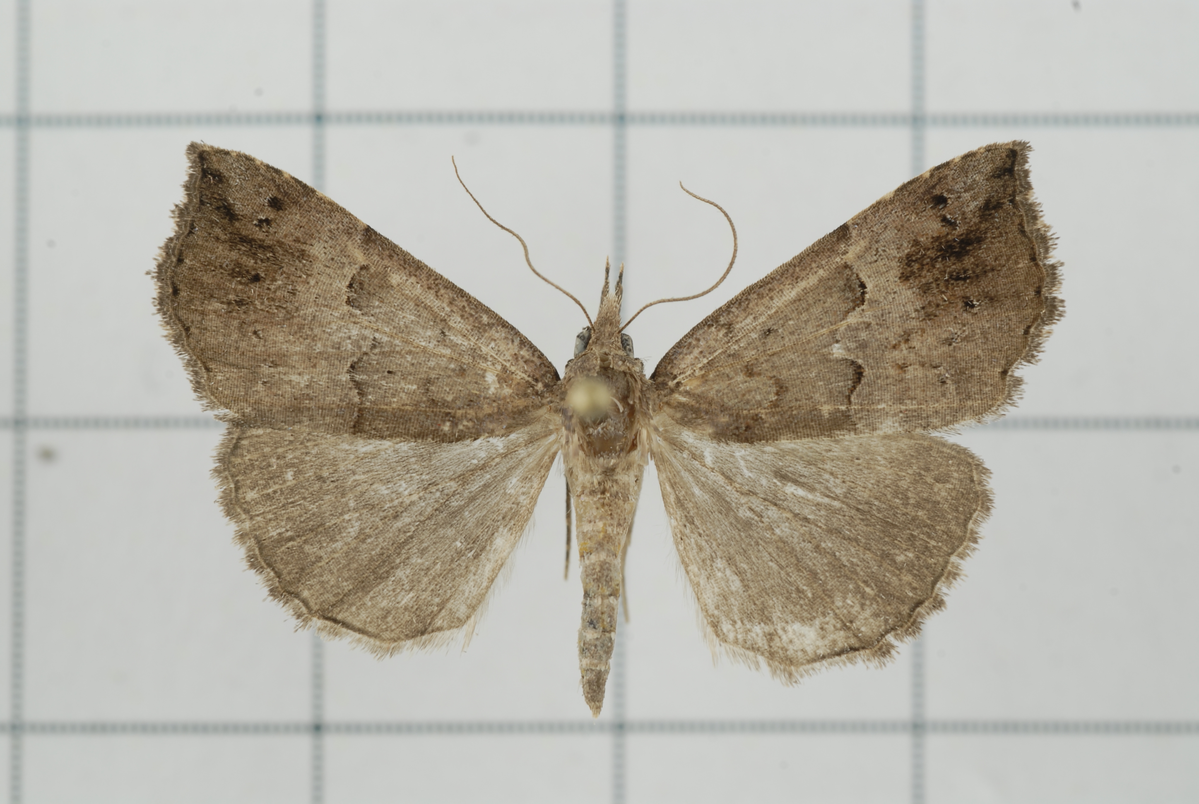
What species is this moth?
Hypena sinuosa
